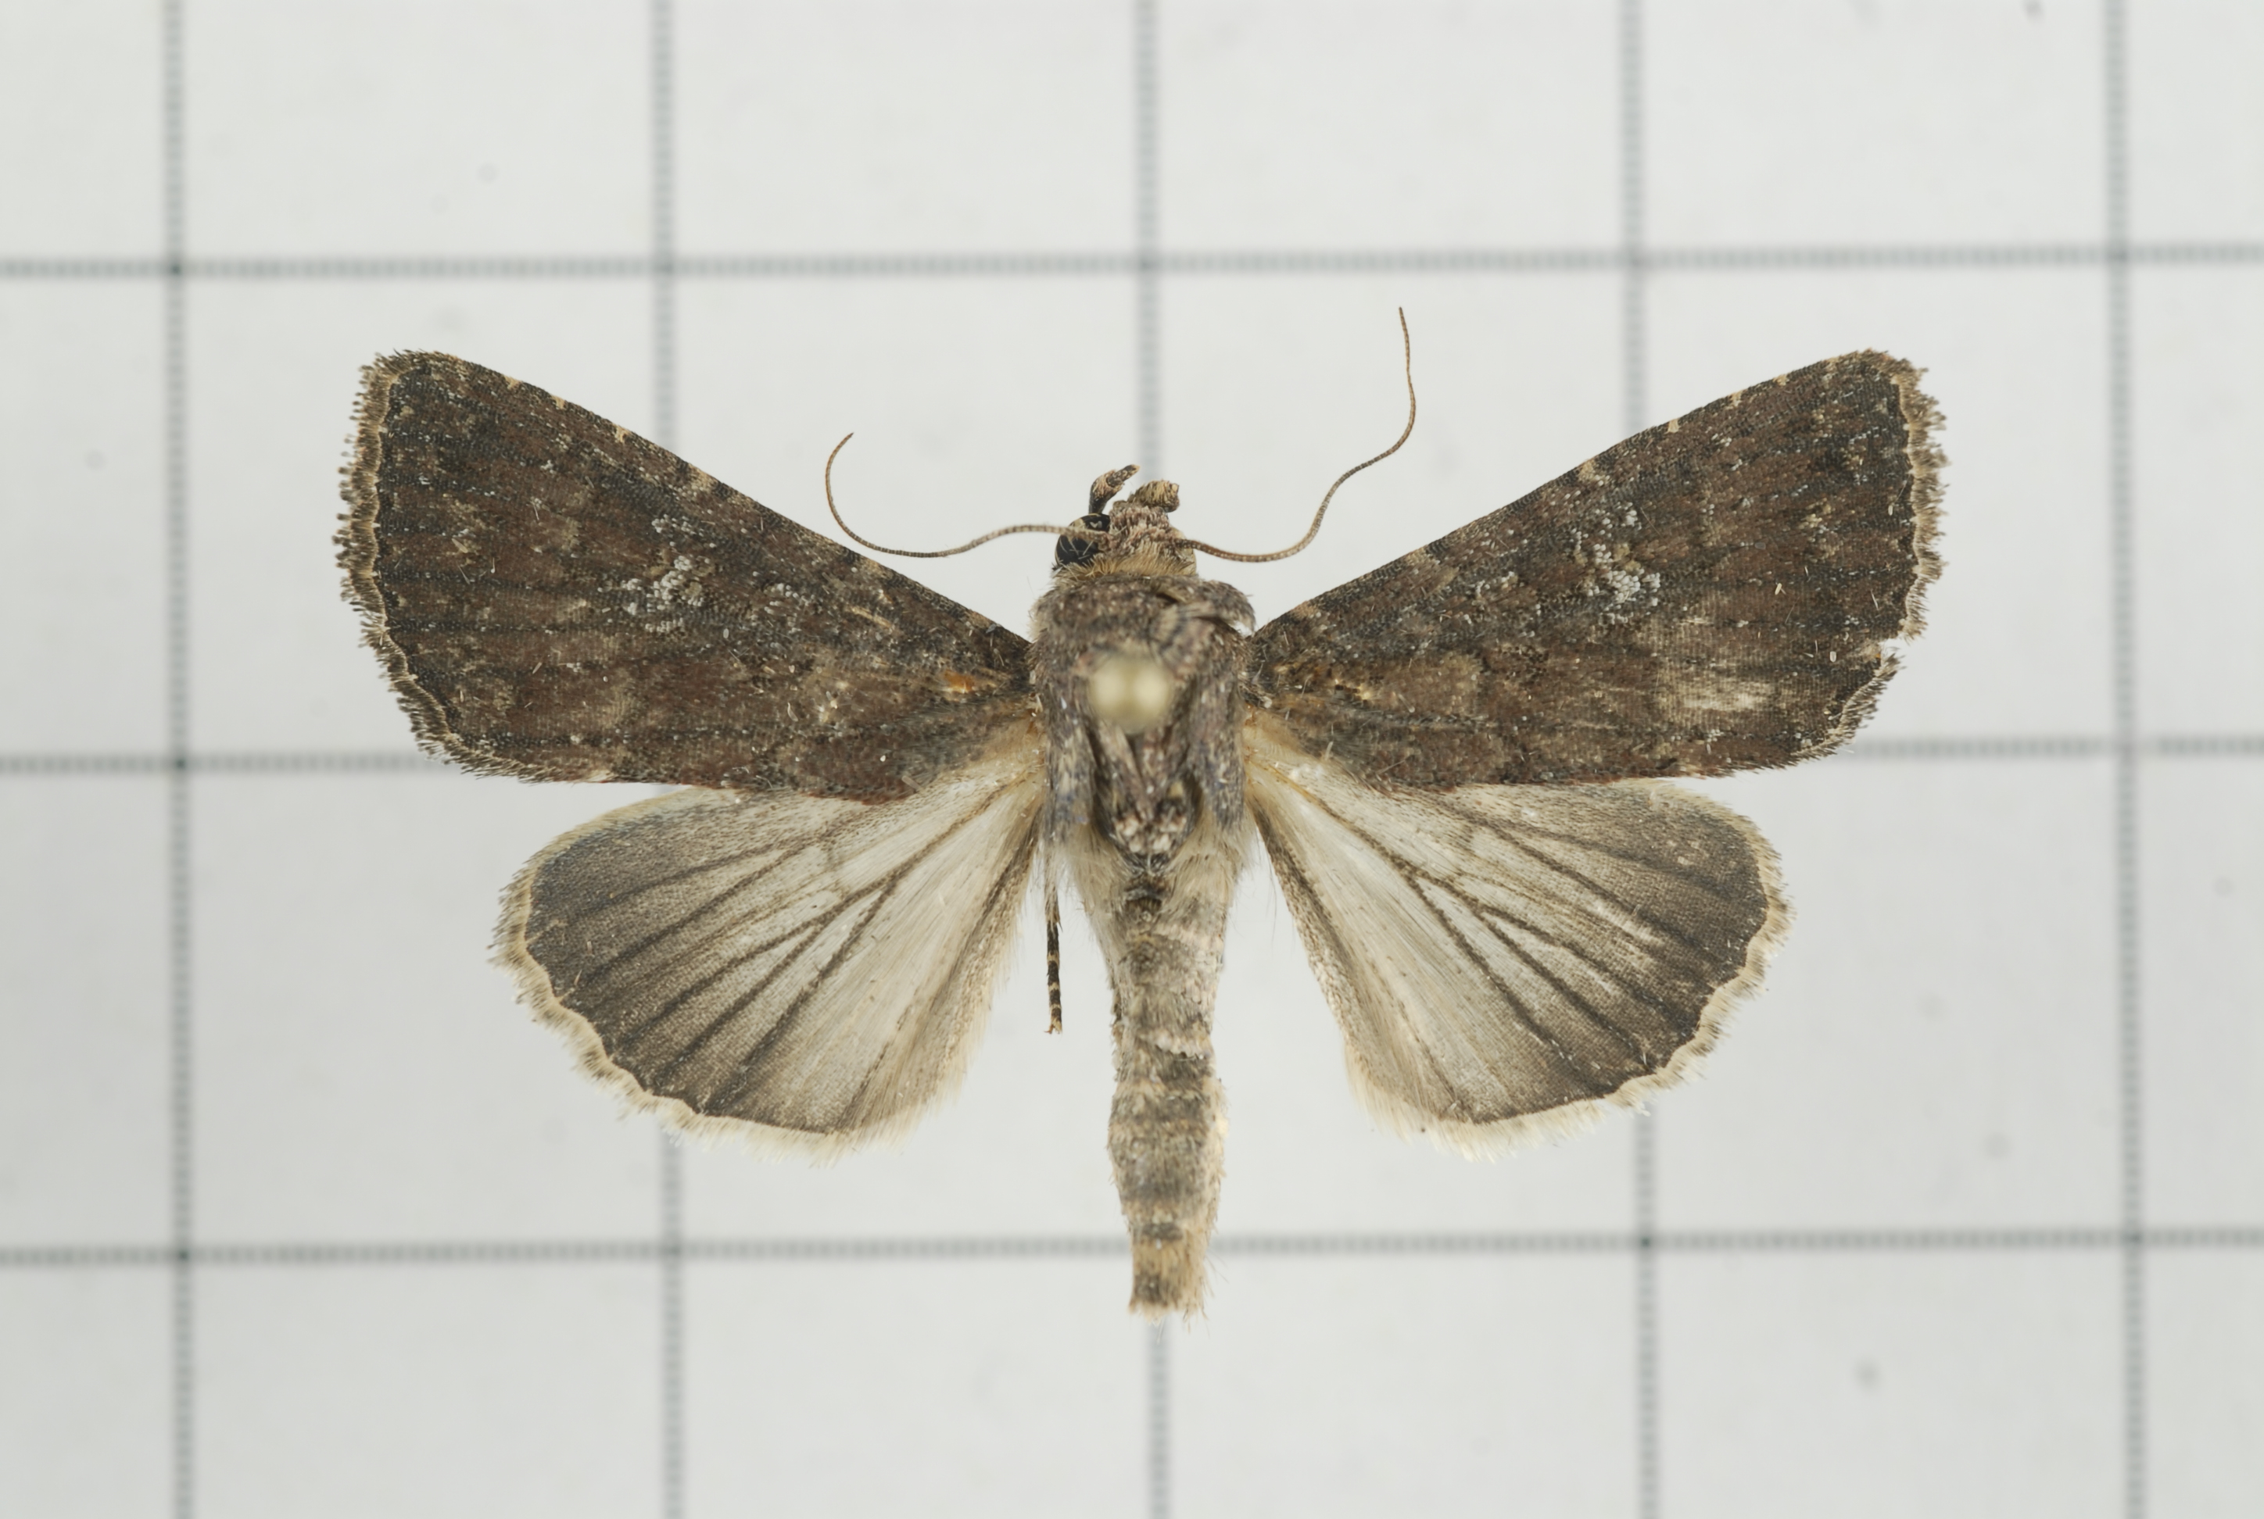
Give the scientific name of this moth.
Condica illecta
